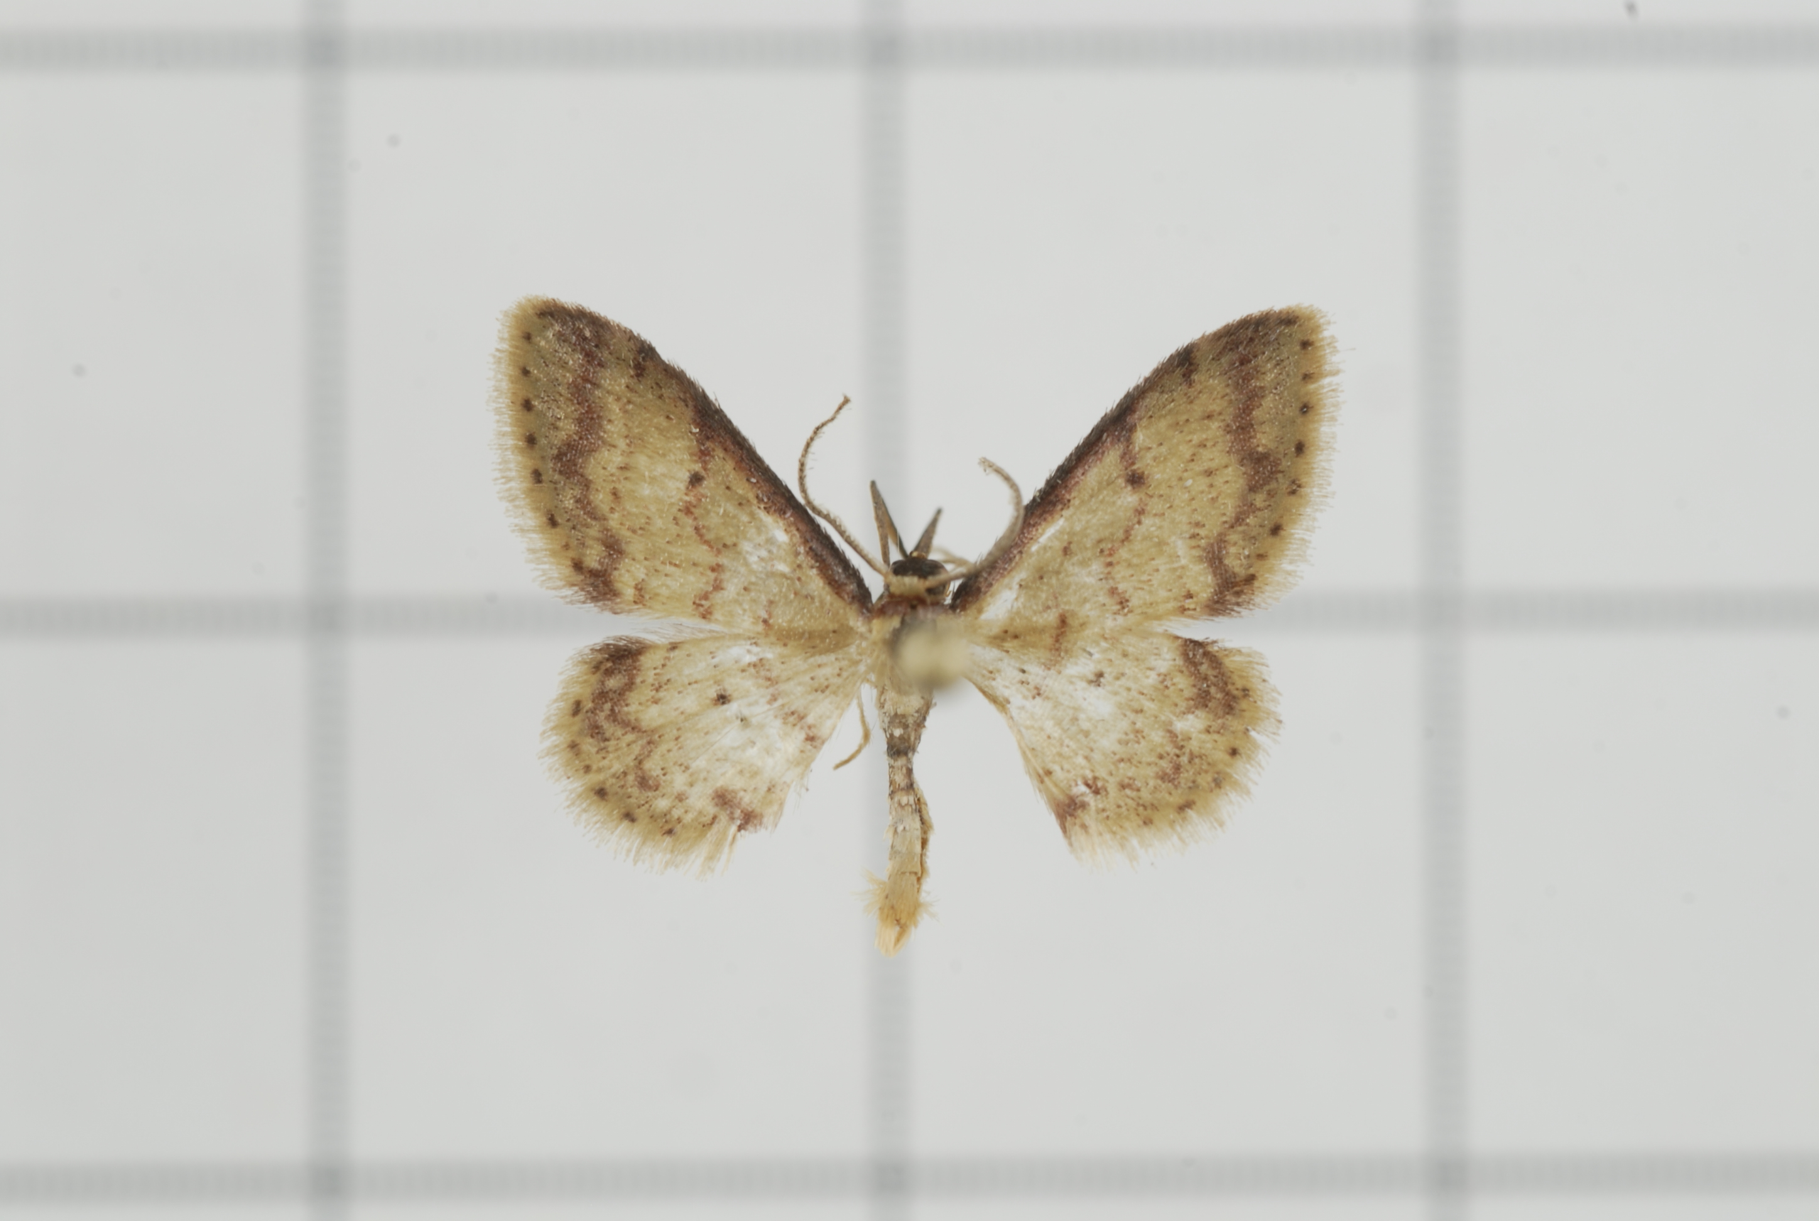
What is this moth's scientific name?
Idaea paraula
